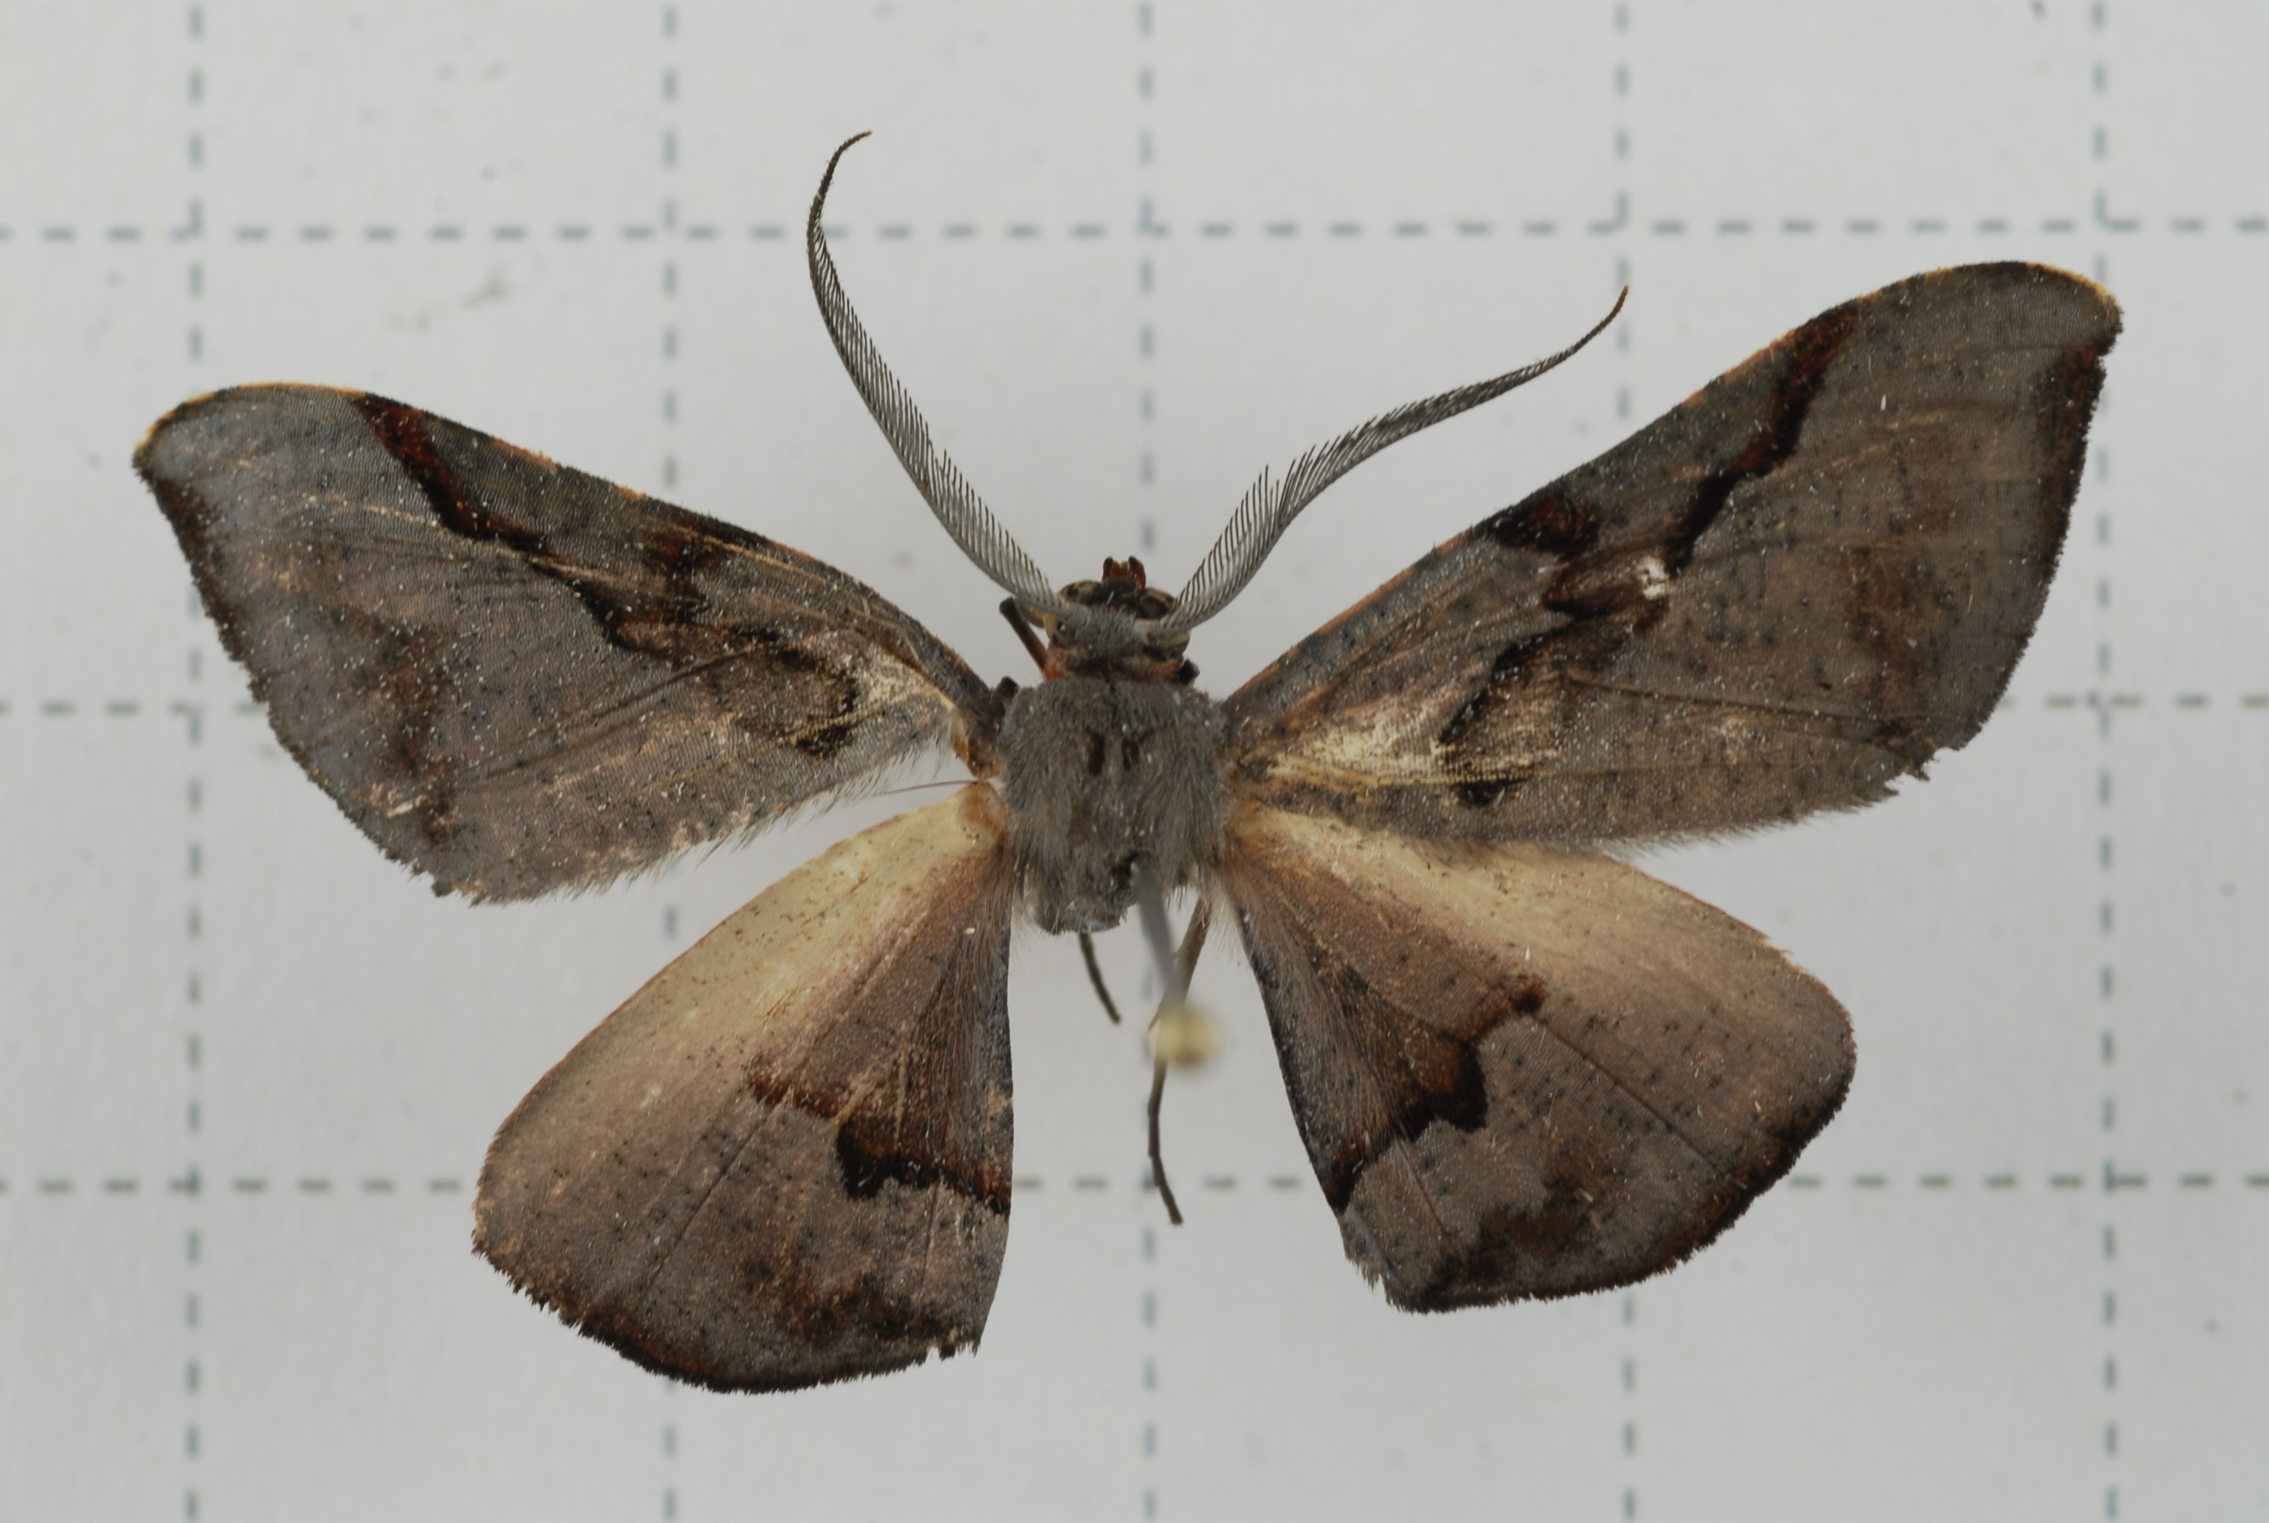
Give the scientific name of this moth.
Hypochrosis baenzigeri
